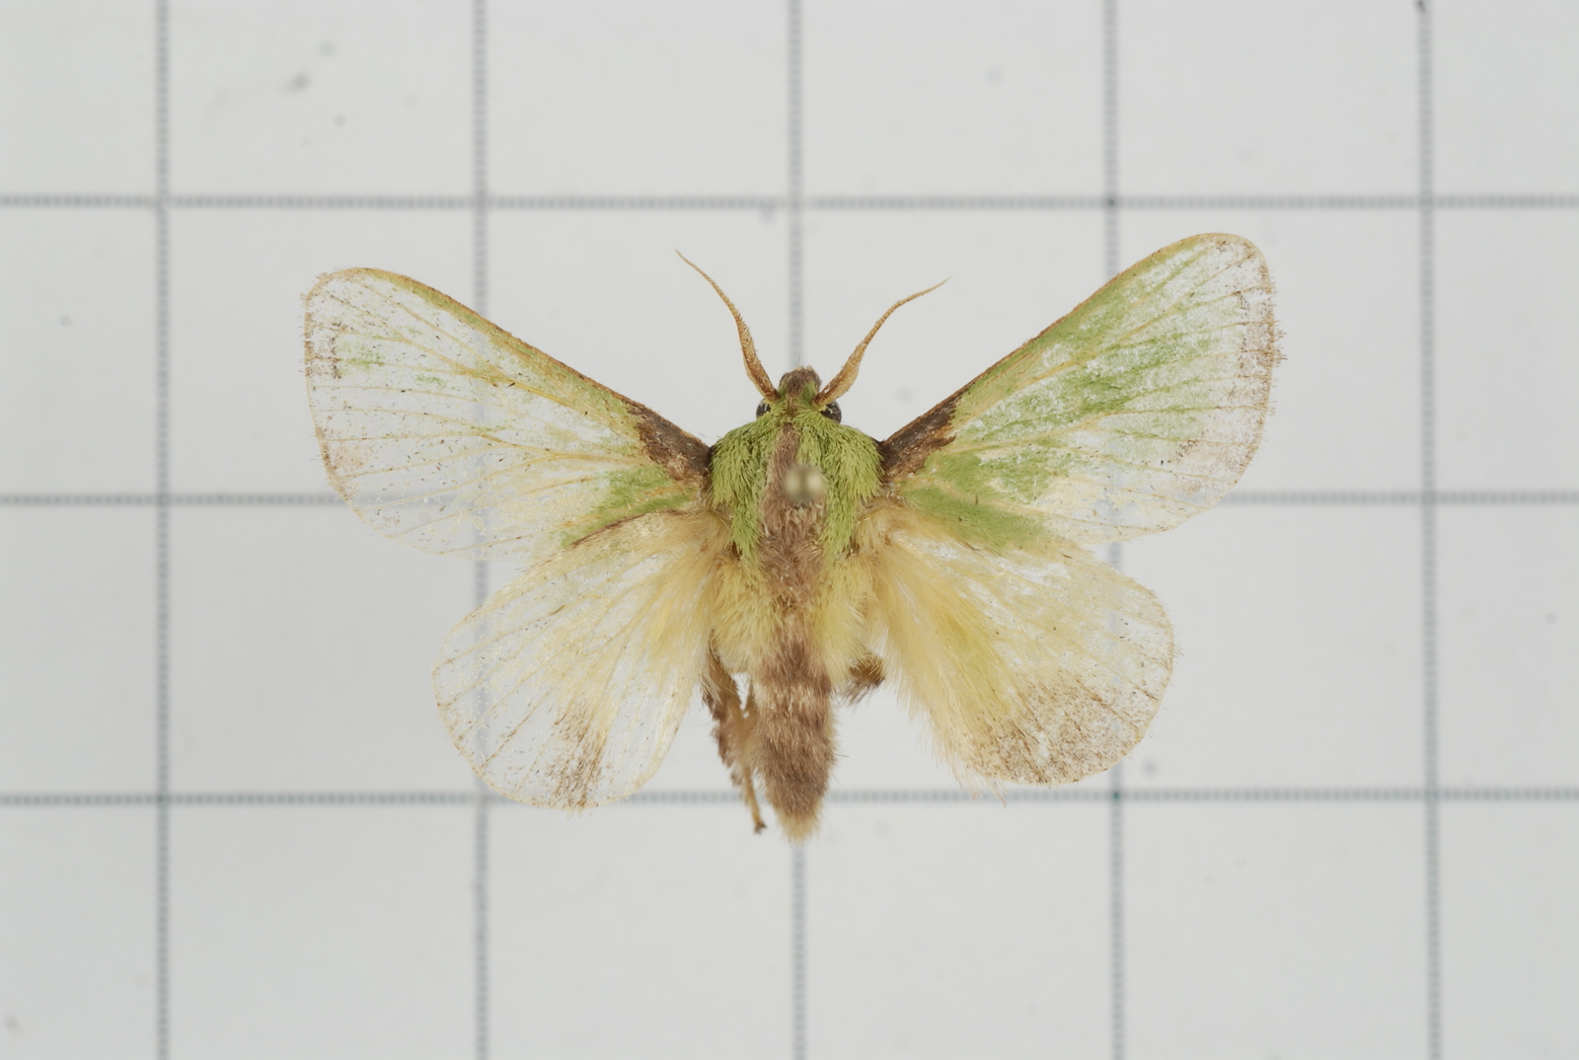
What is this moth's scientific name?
Parasa shirakii
